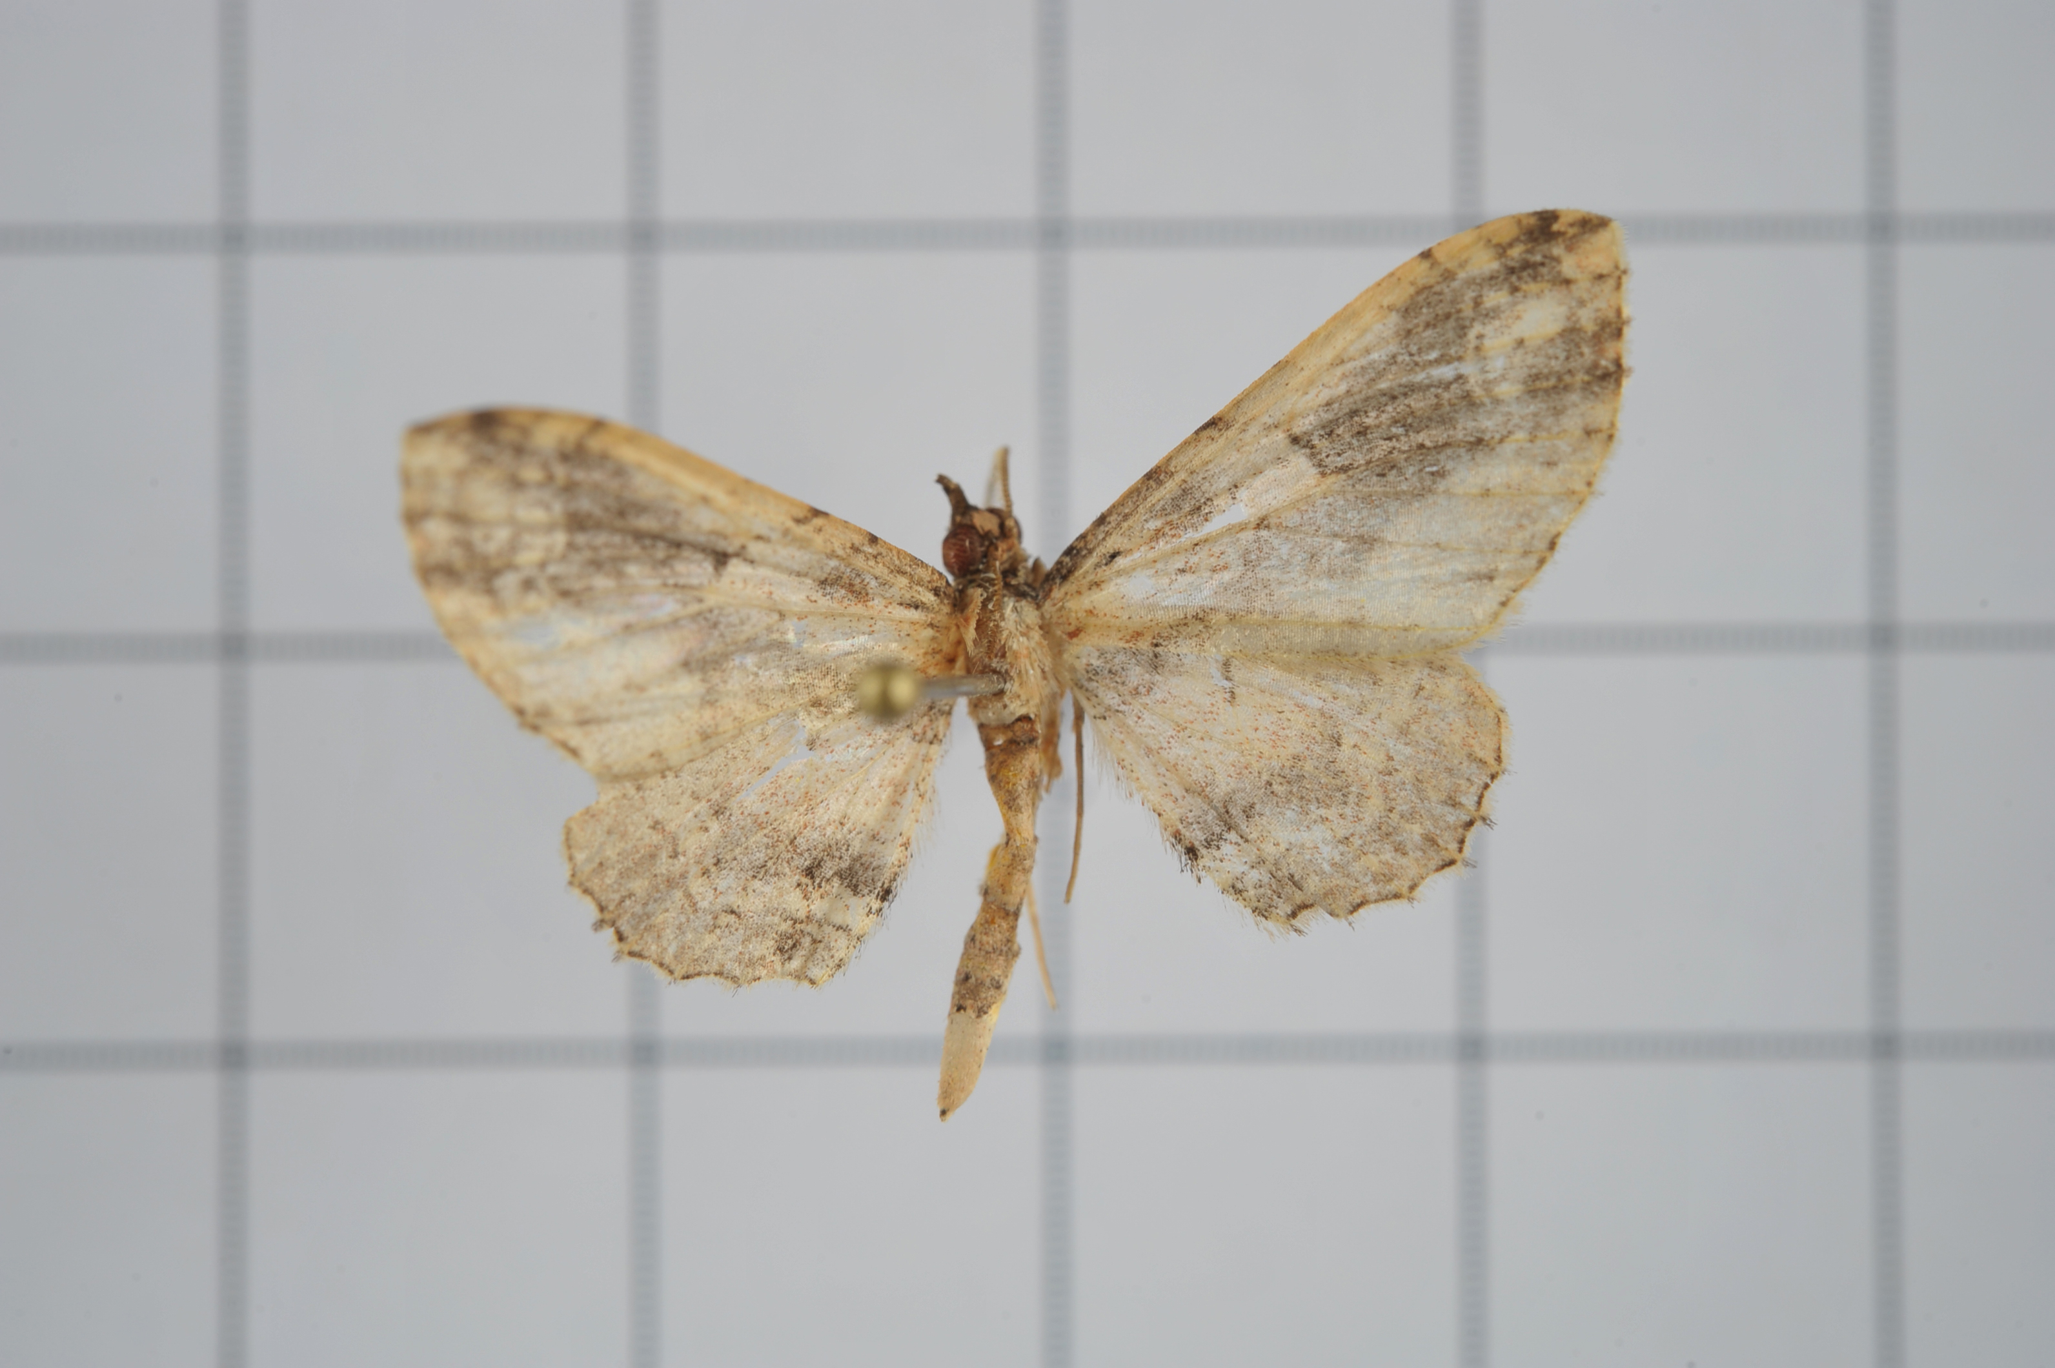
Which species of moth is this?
Ziridava kanshireiensis
